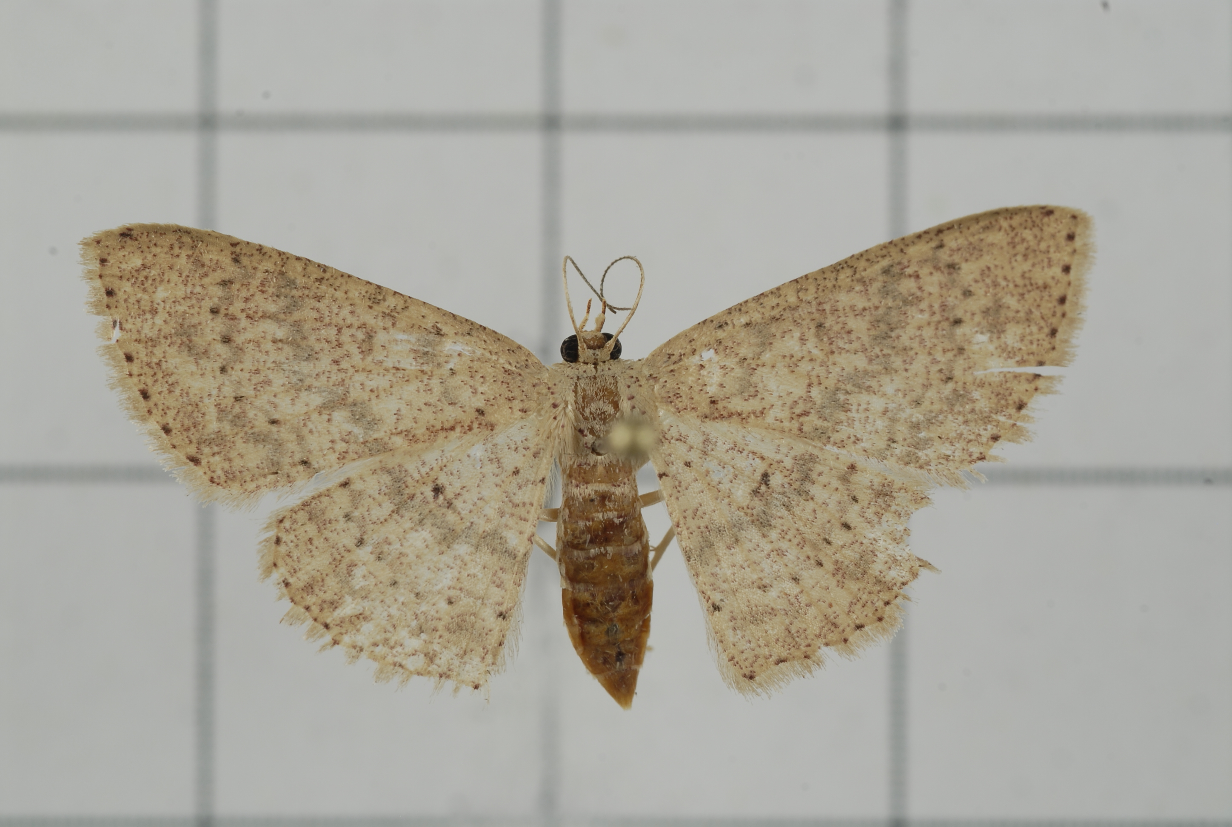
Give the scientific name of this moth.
Perixera illepidaria
